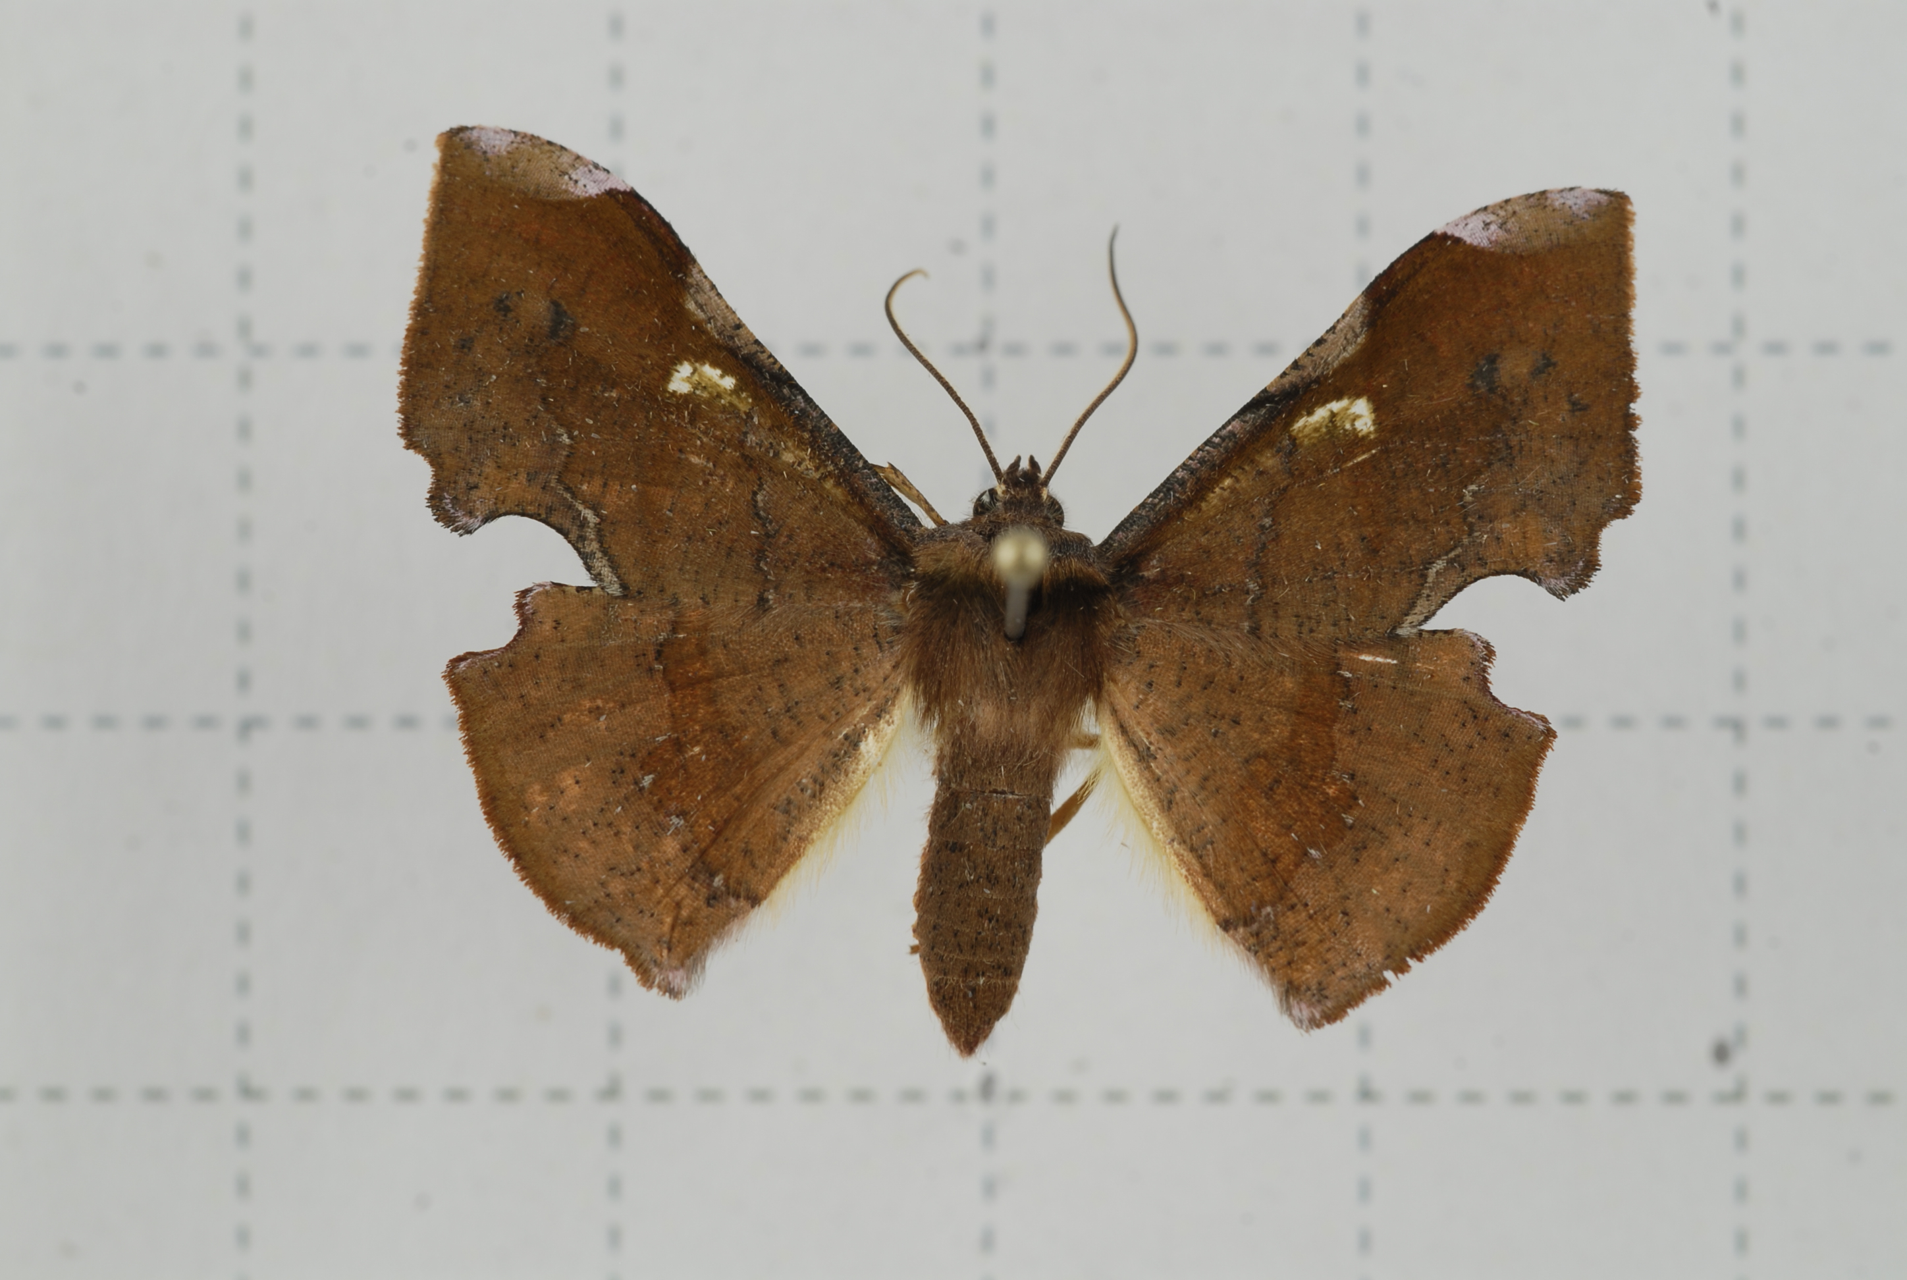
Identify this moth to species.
Fascellina chromataria
